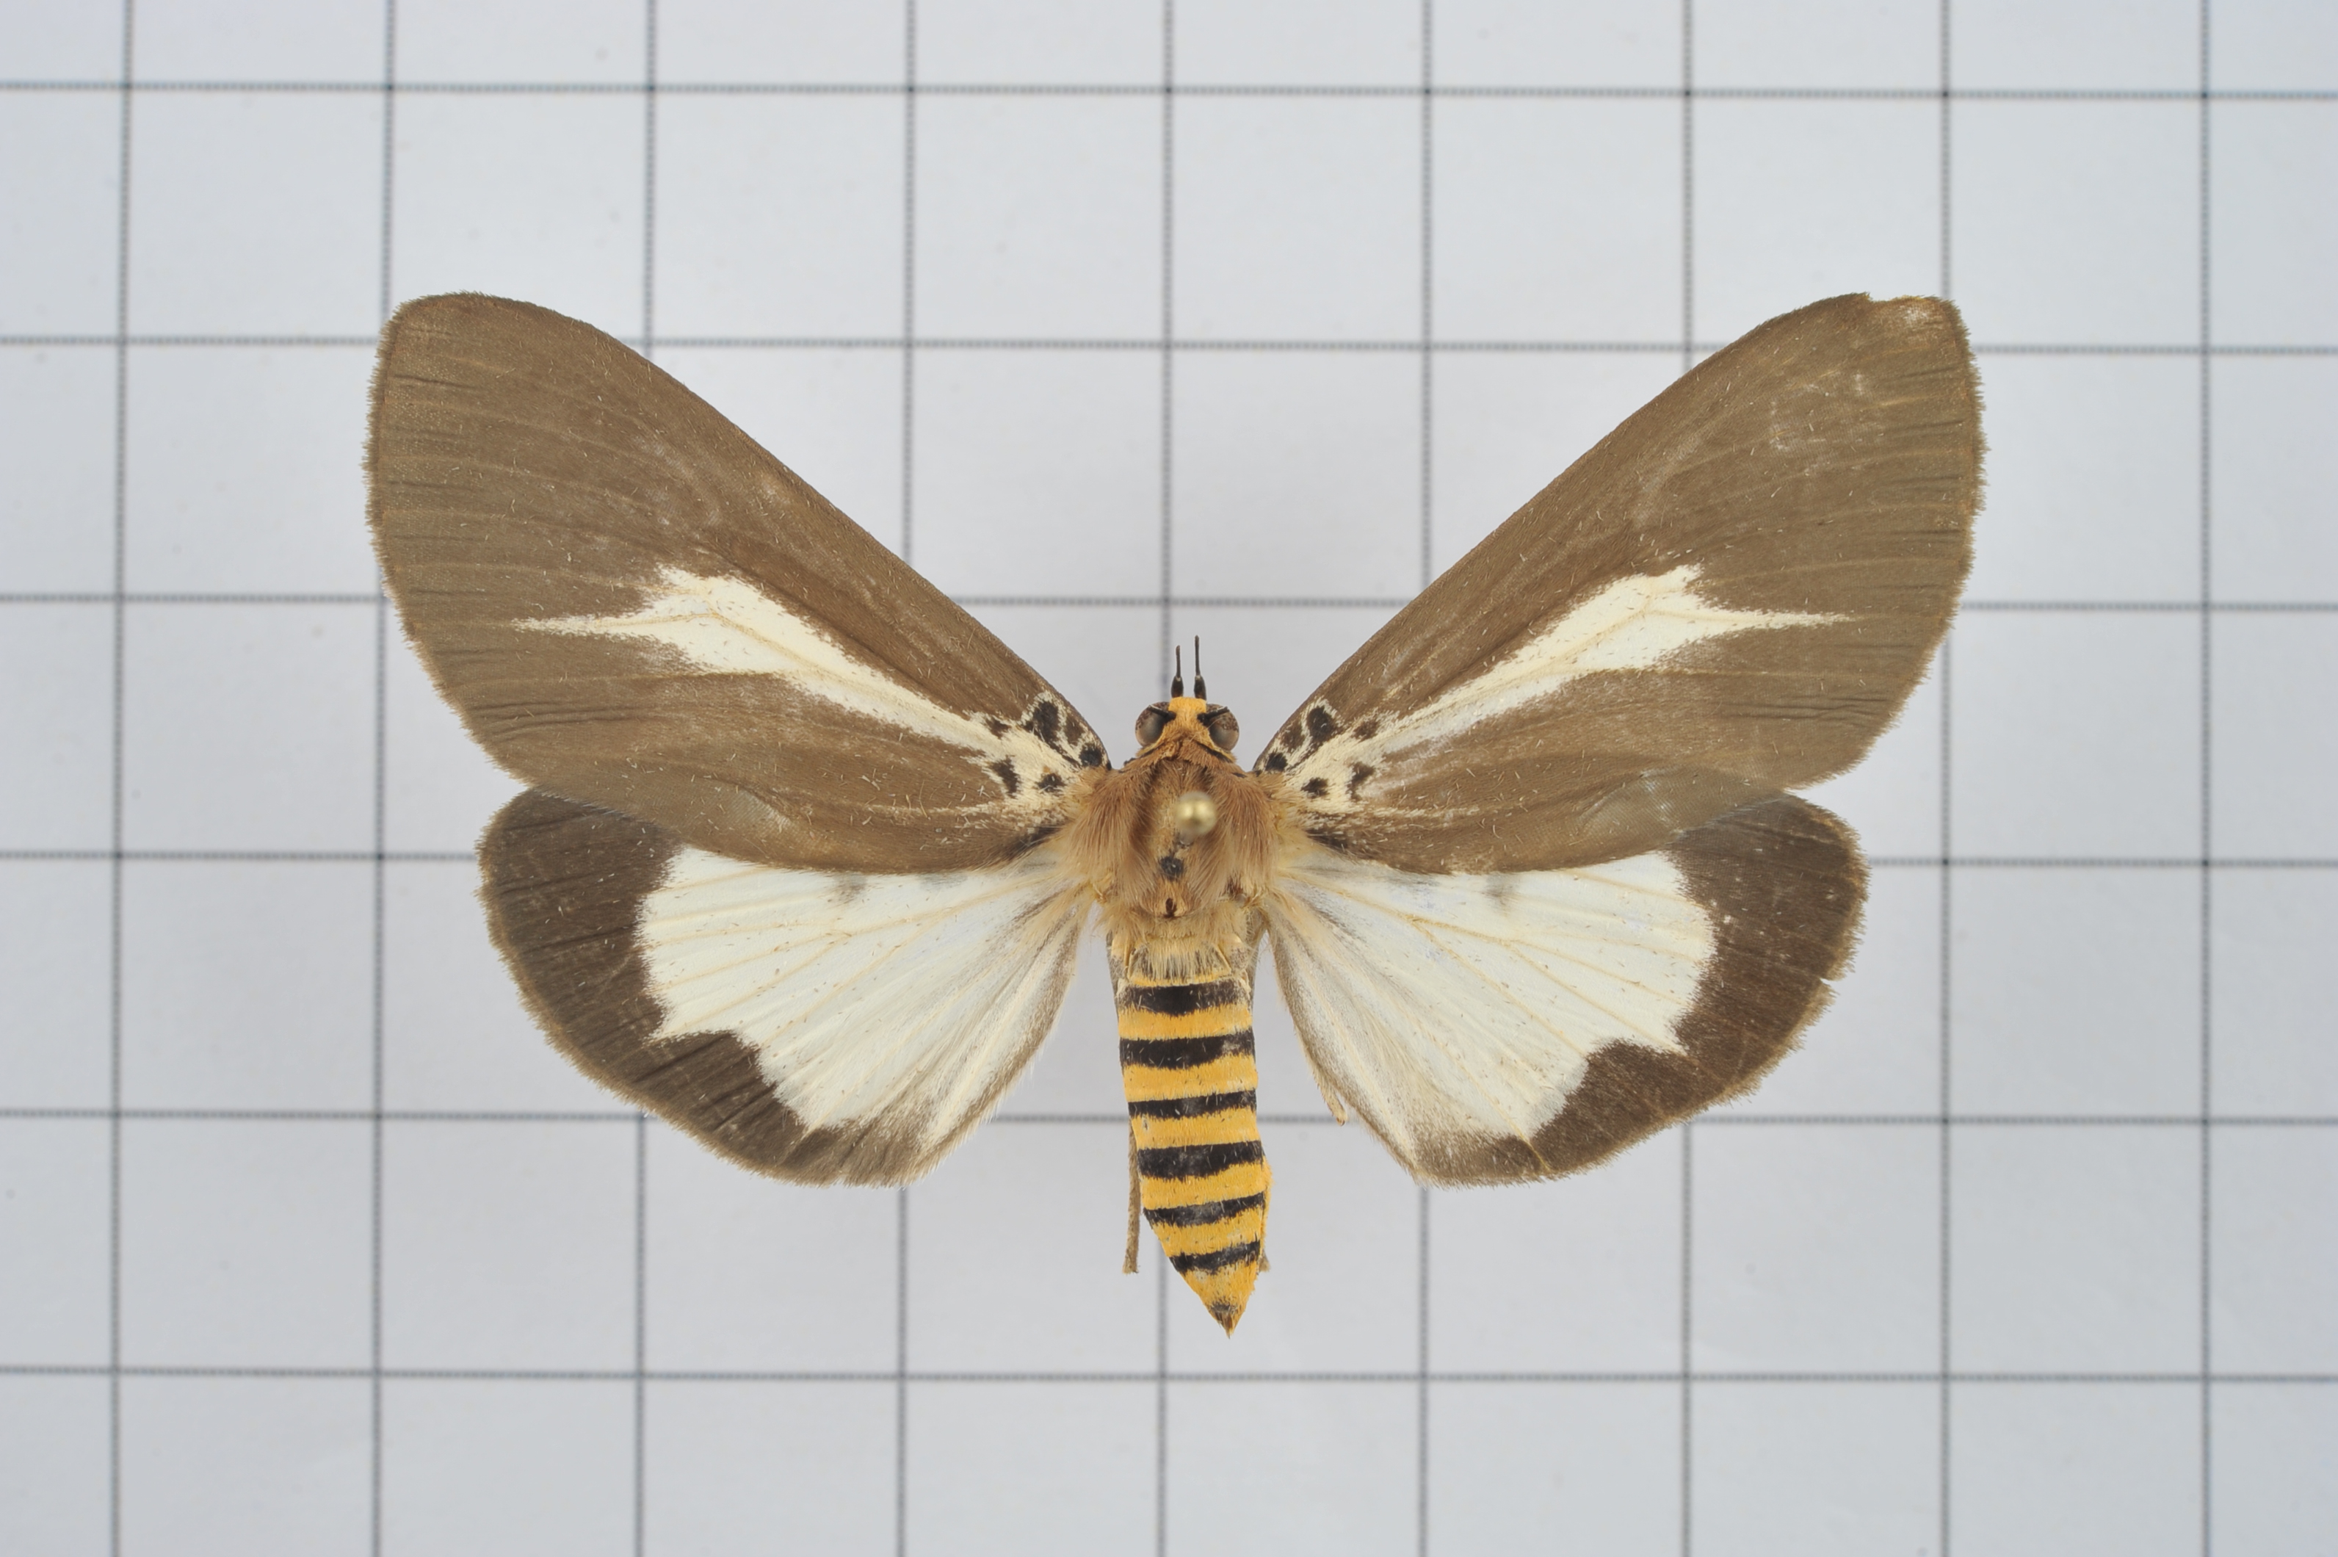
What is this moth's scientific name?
Asota heliconia zebrina
